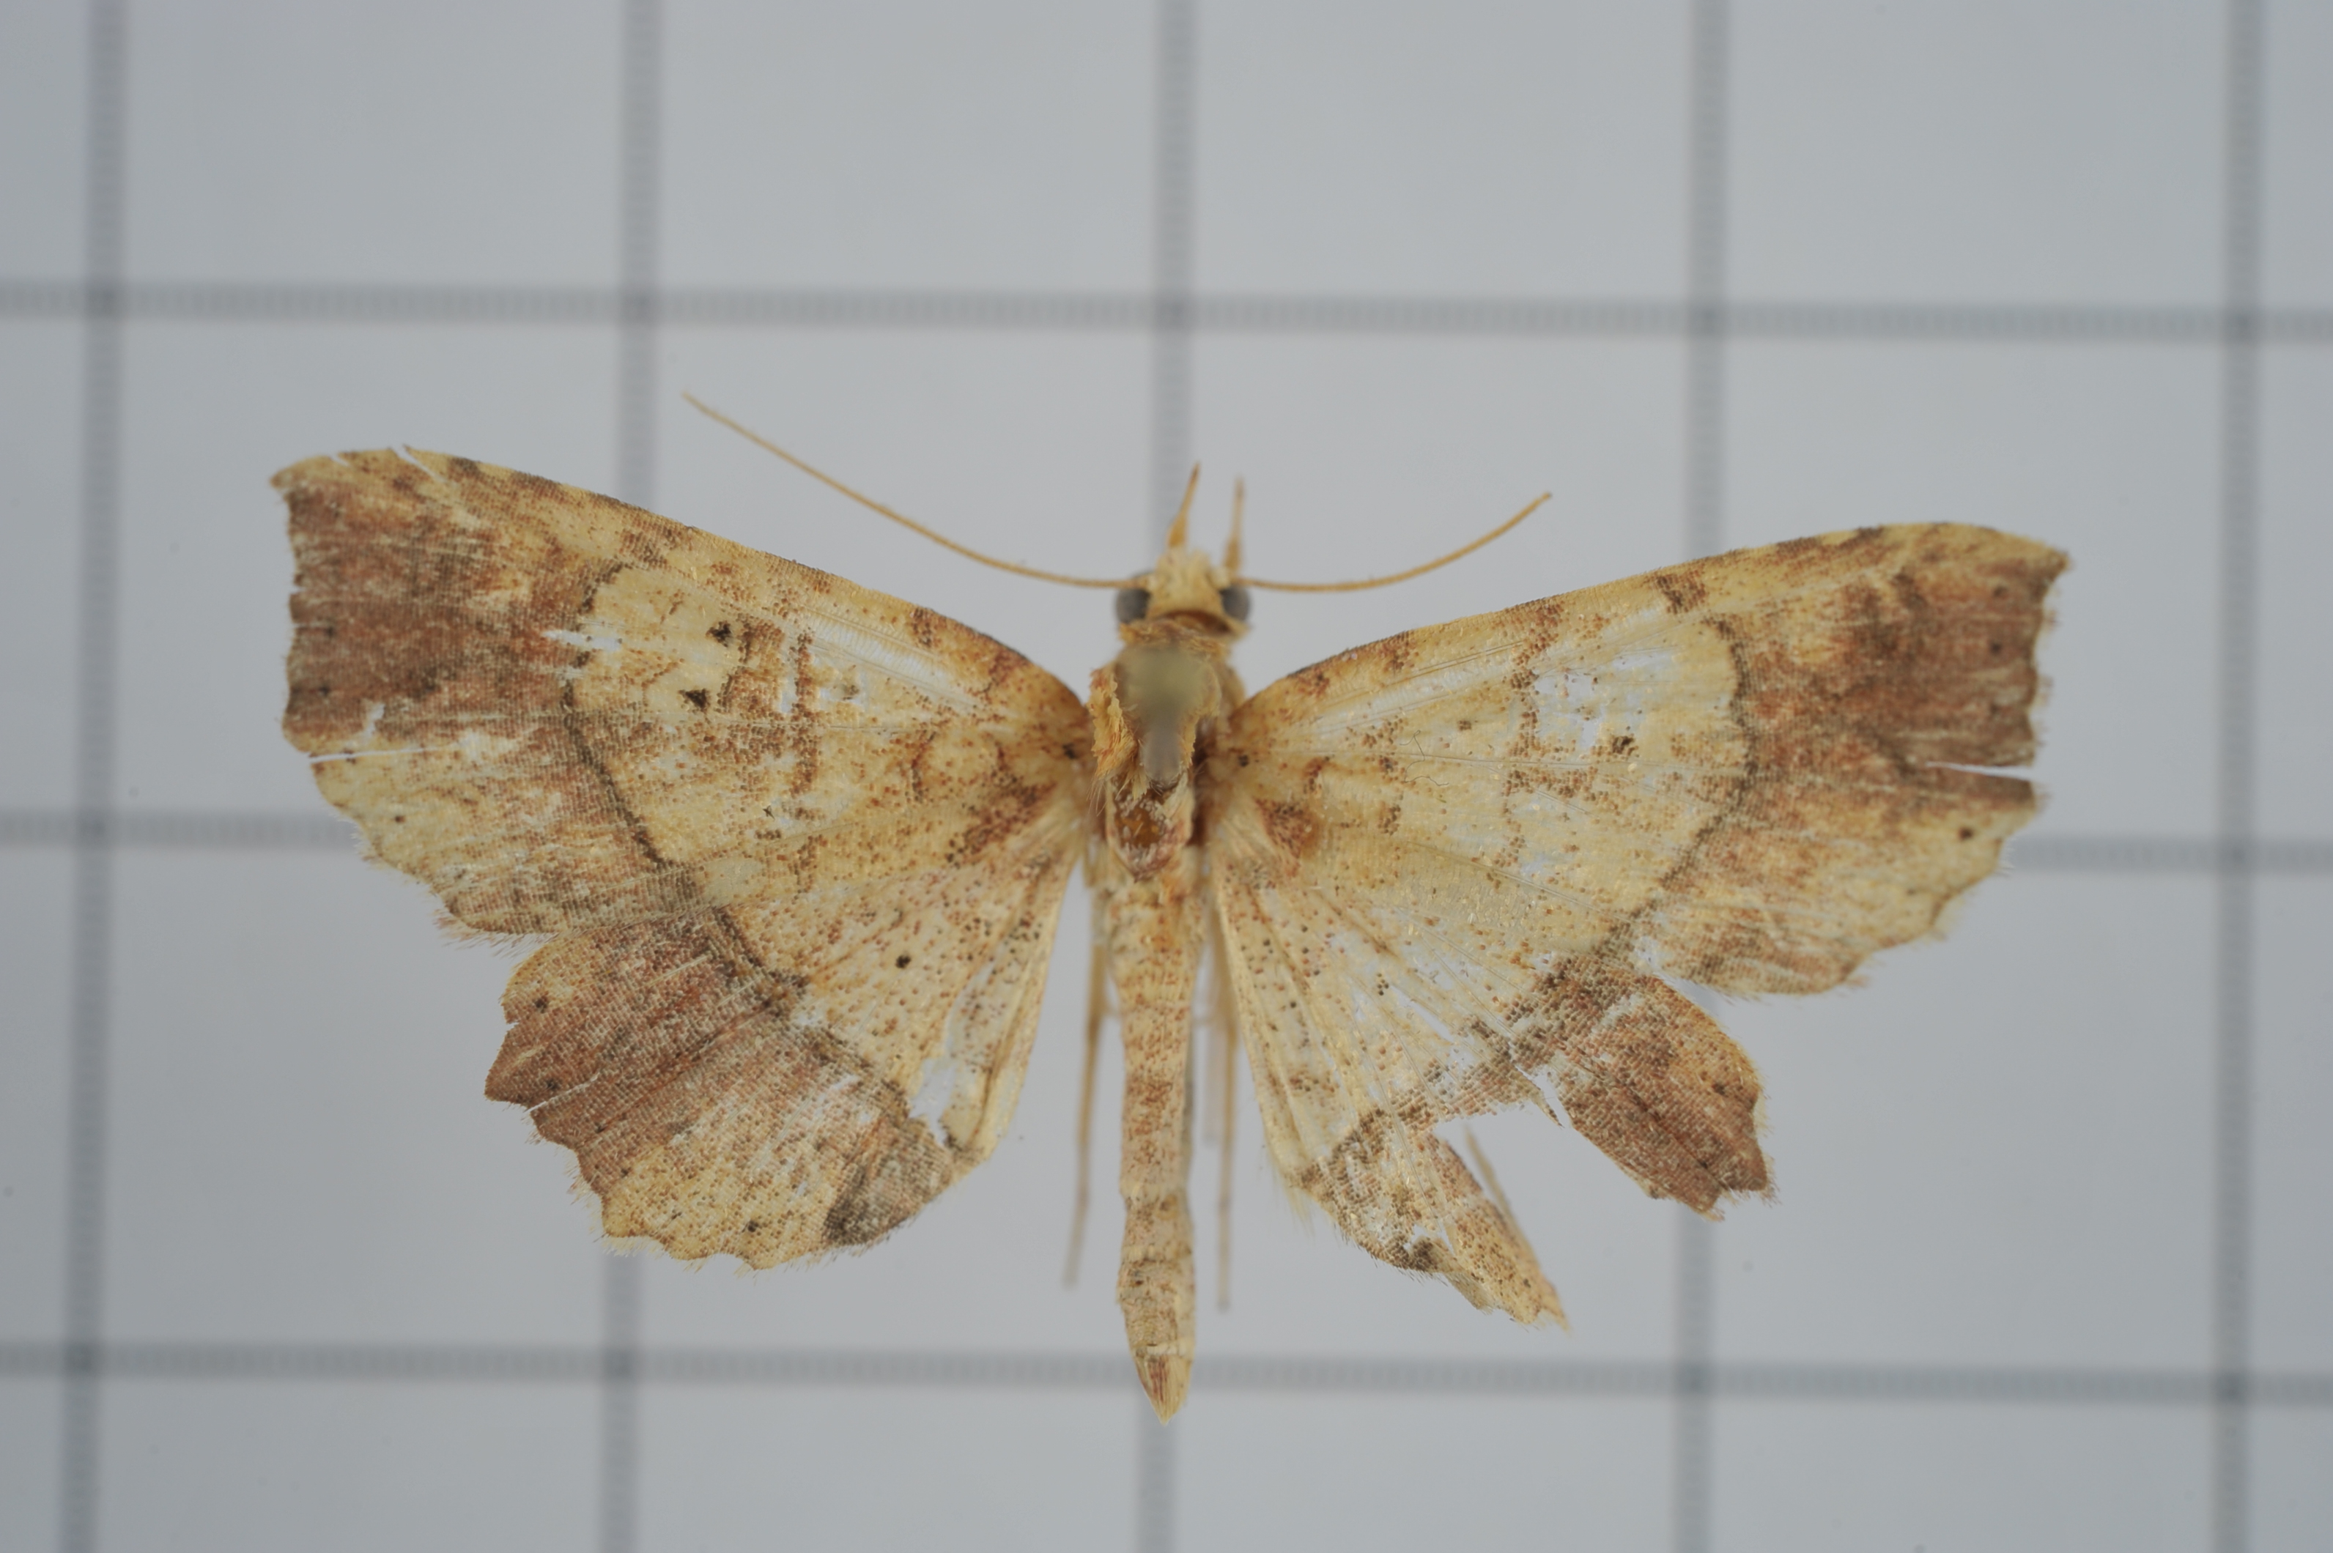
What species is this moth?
Tamba ochra
